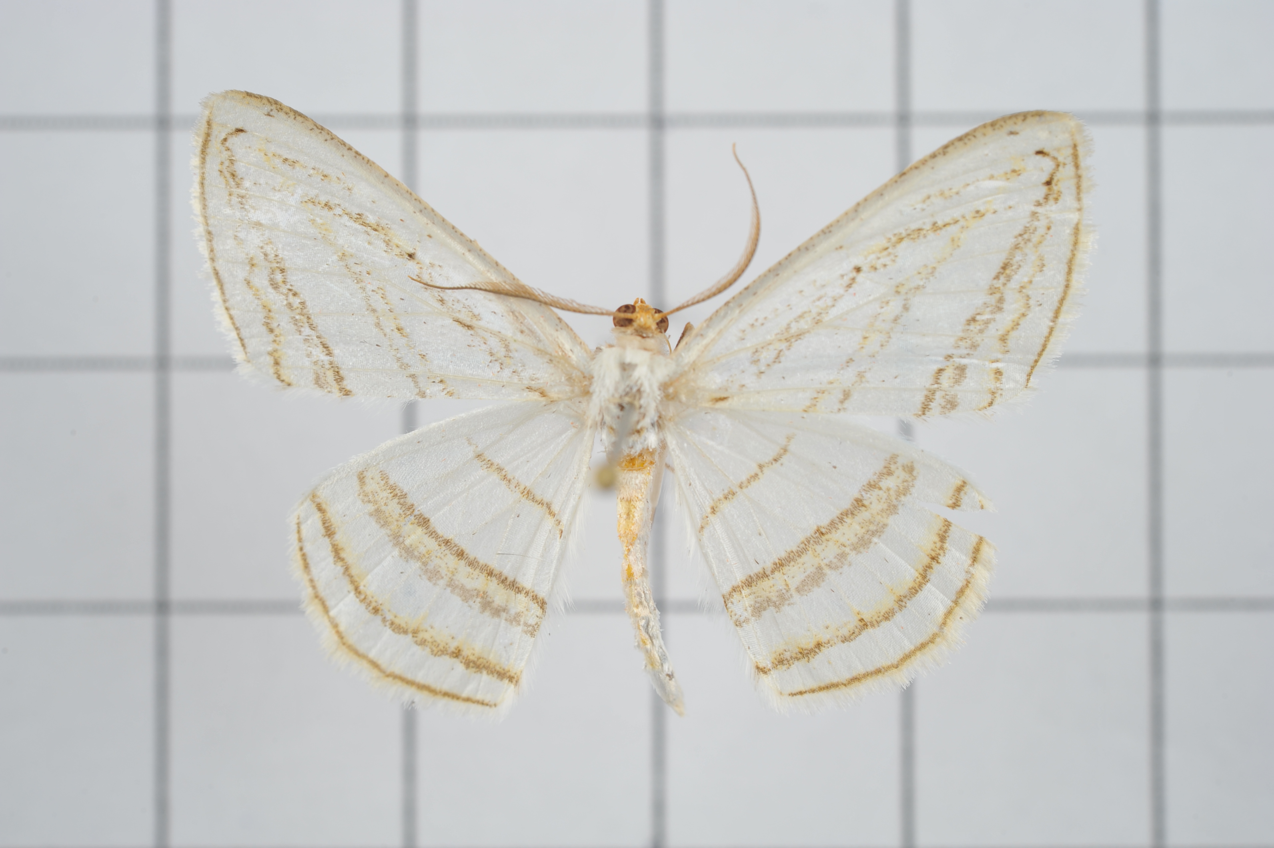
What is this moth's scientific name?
Orthocabera sericea sericea
